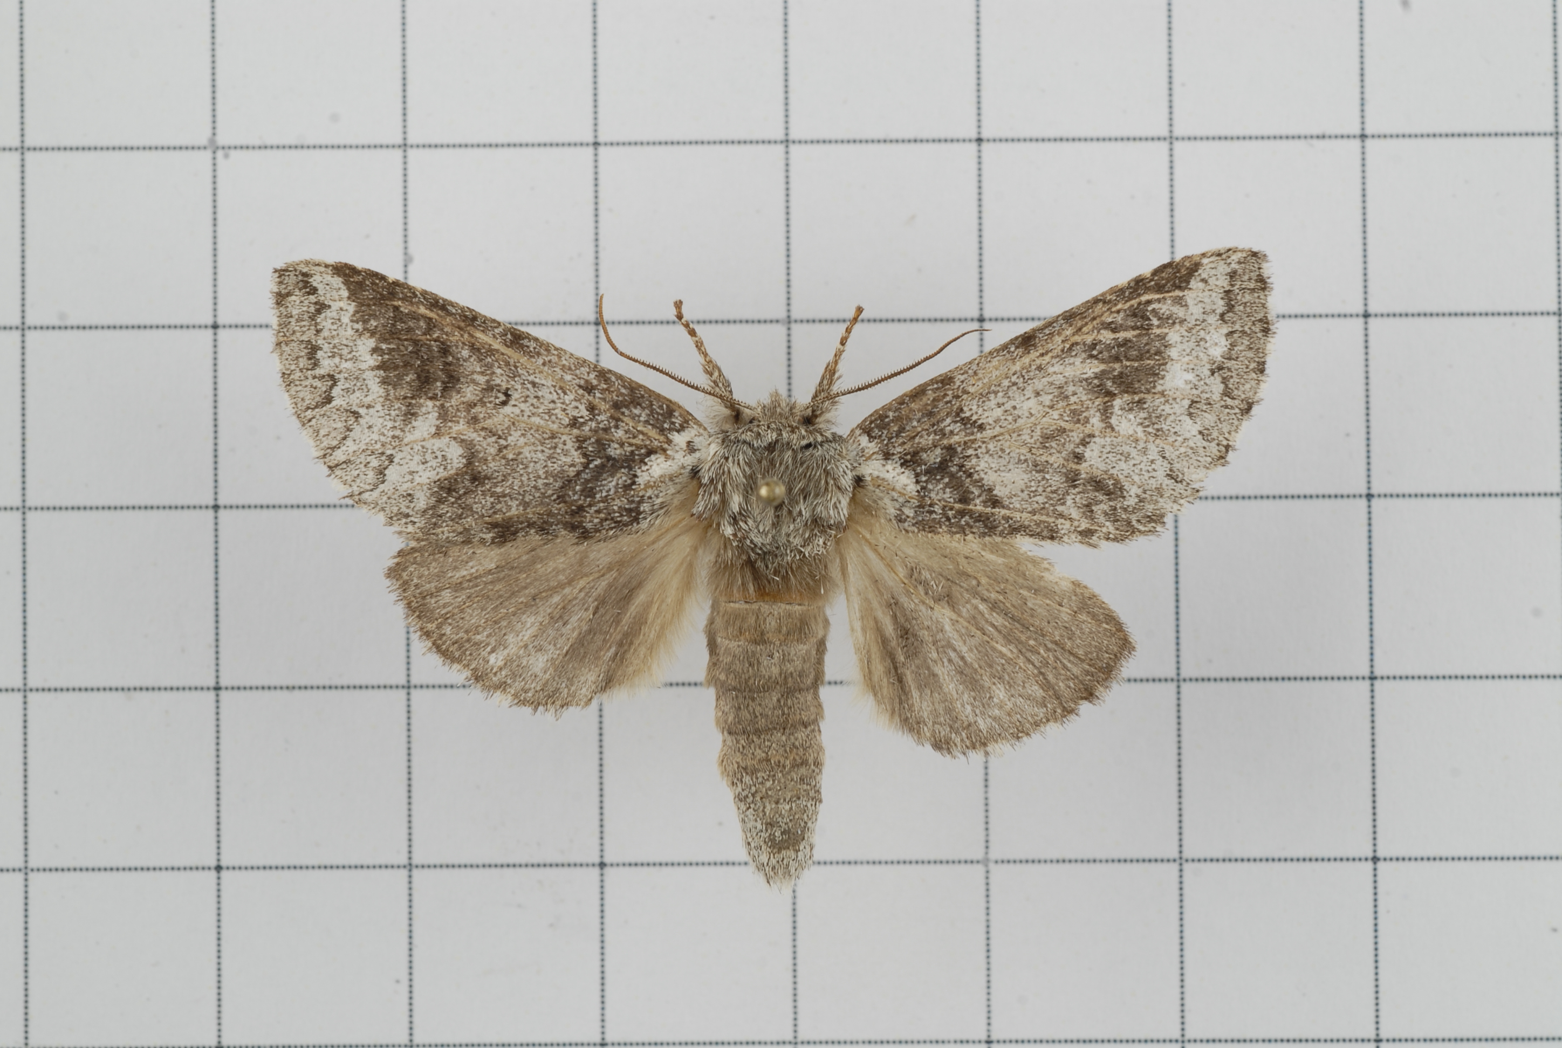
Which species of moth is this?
Neodrymonia comes
